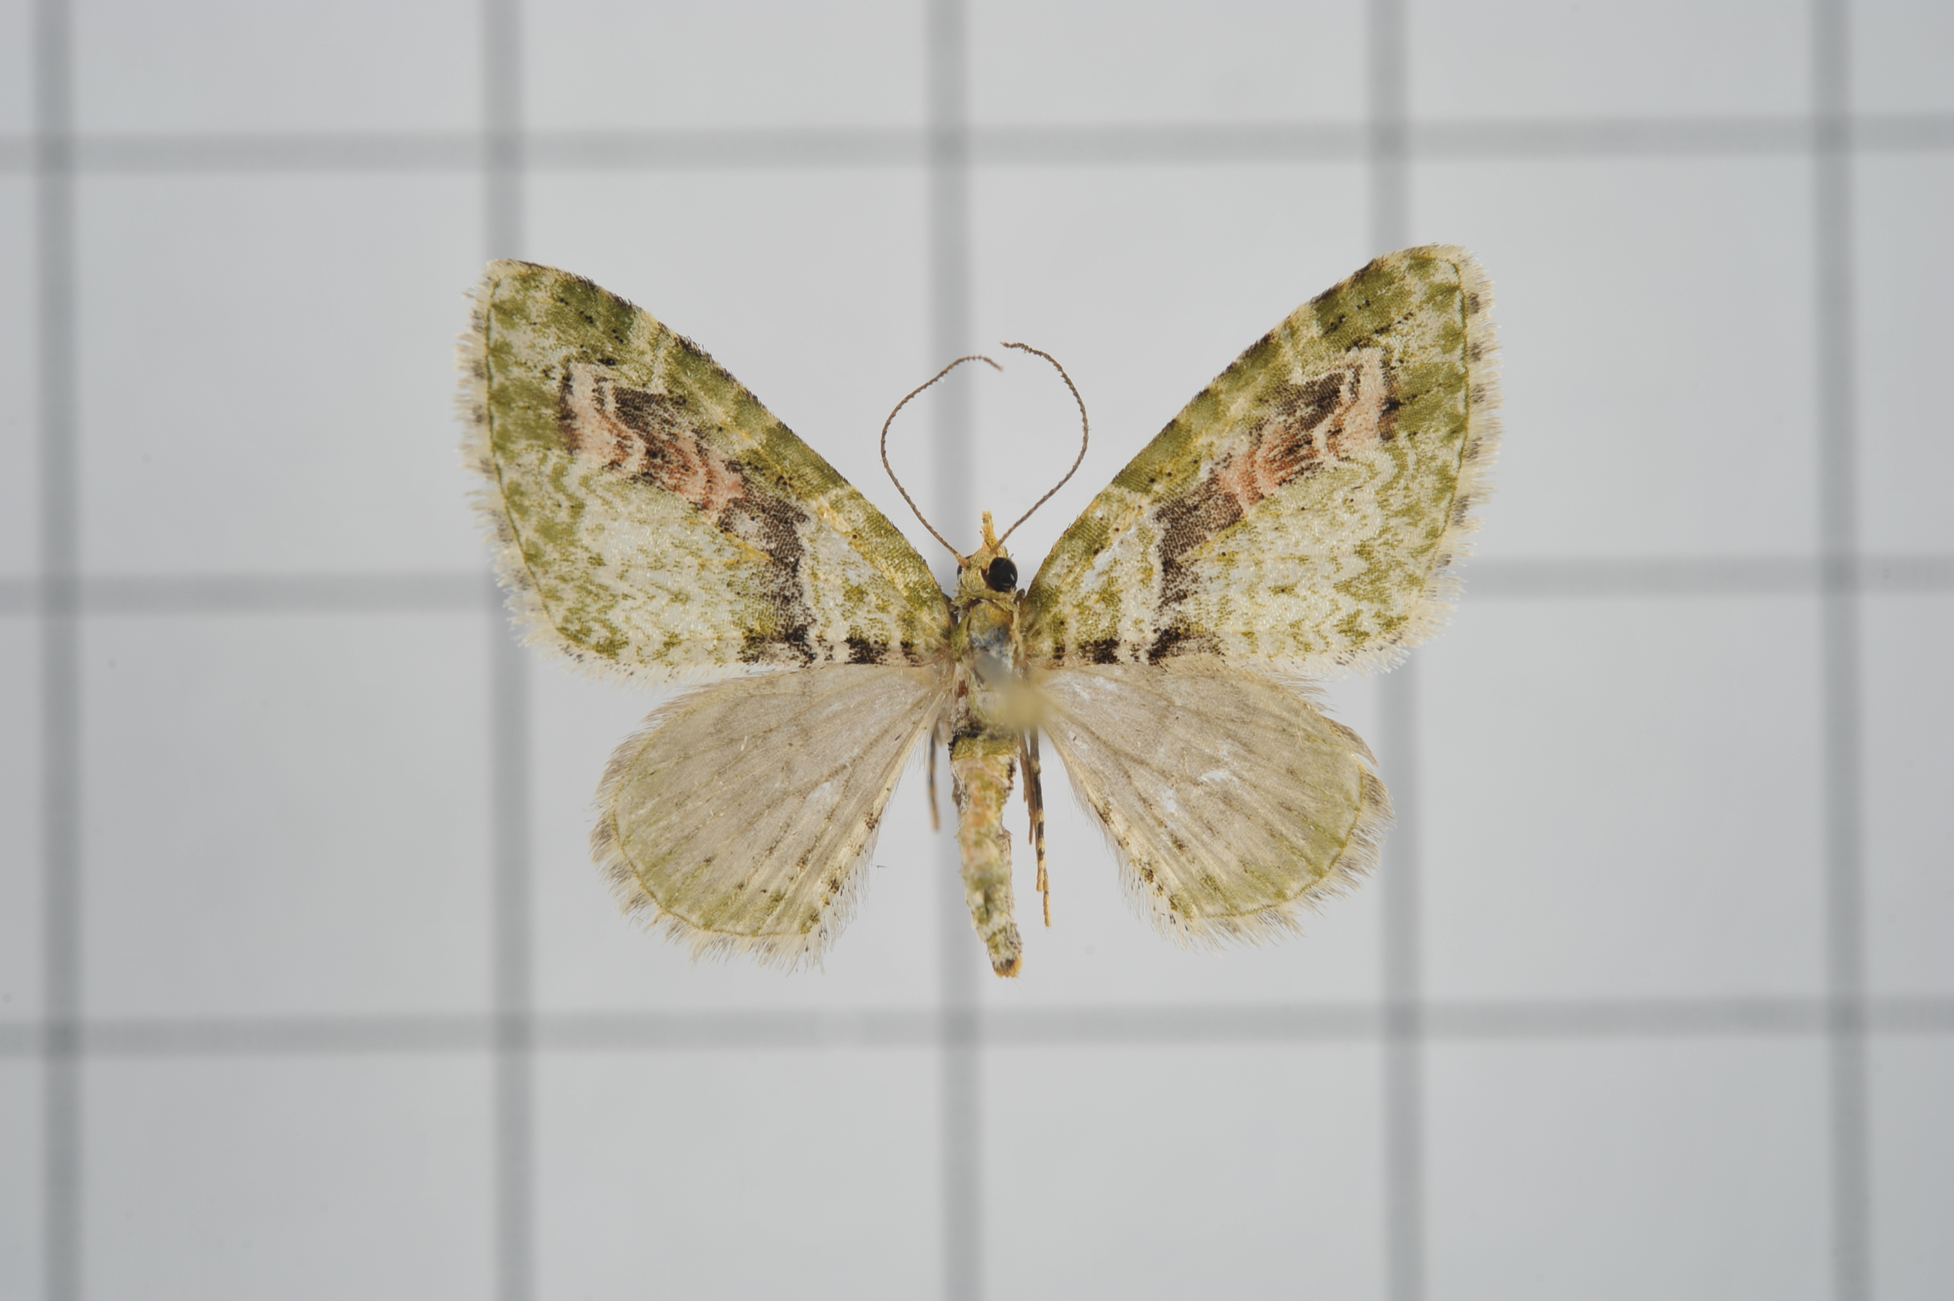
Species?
Chloroclystis rubroviridis rubroviridis
